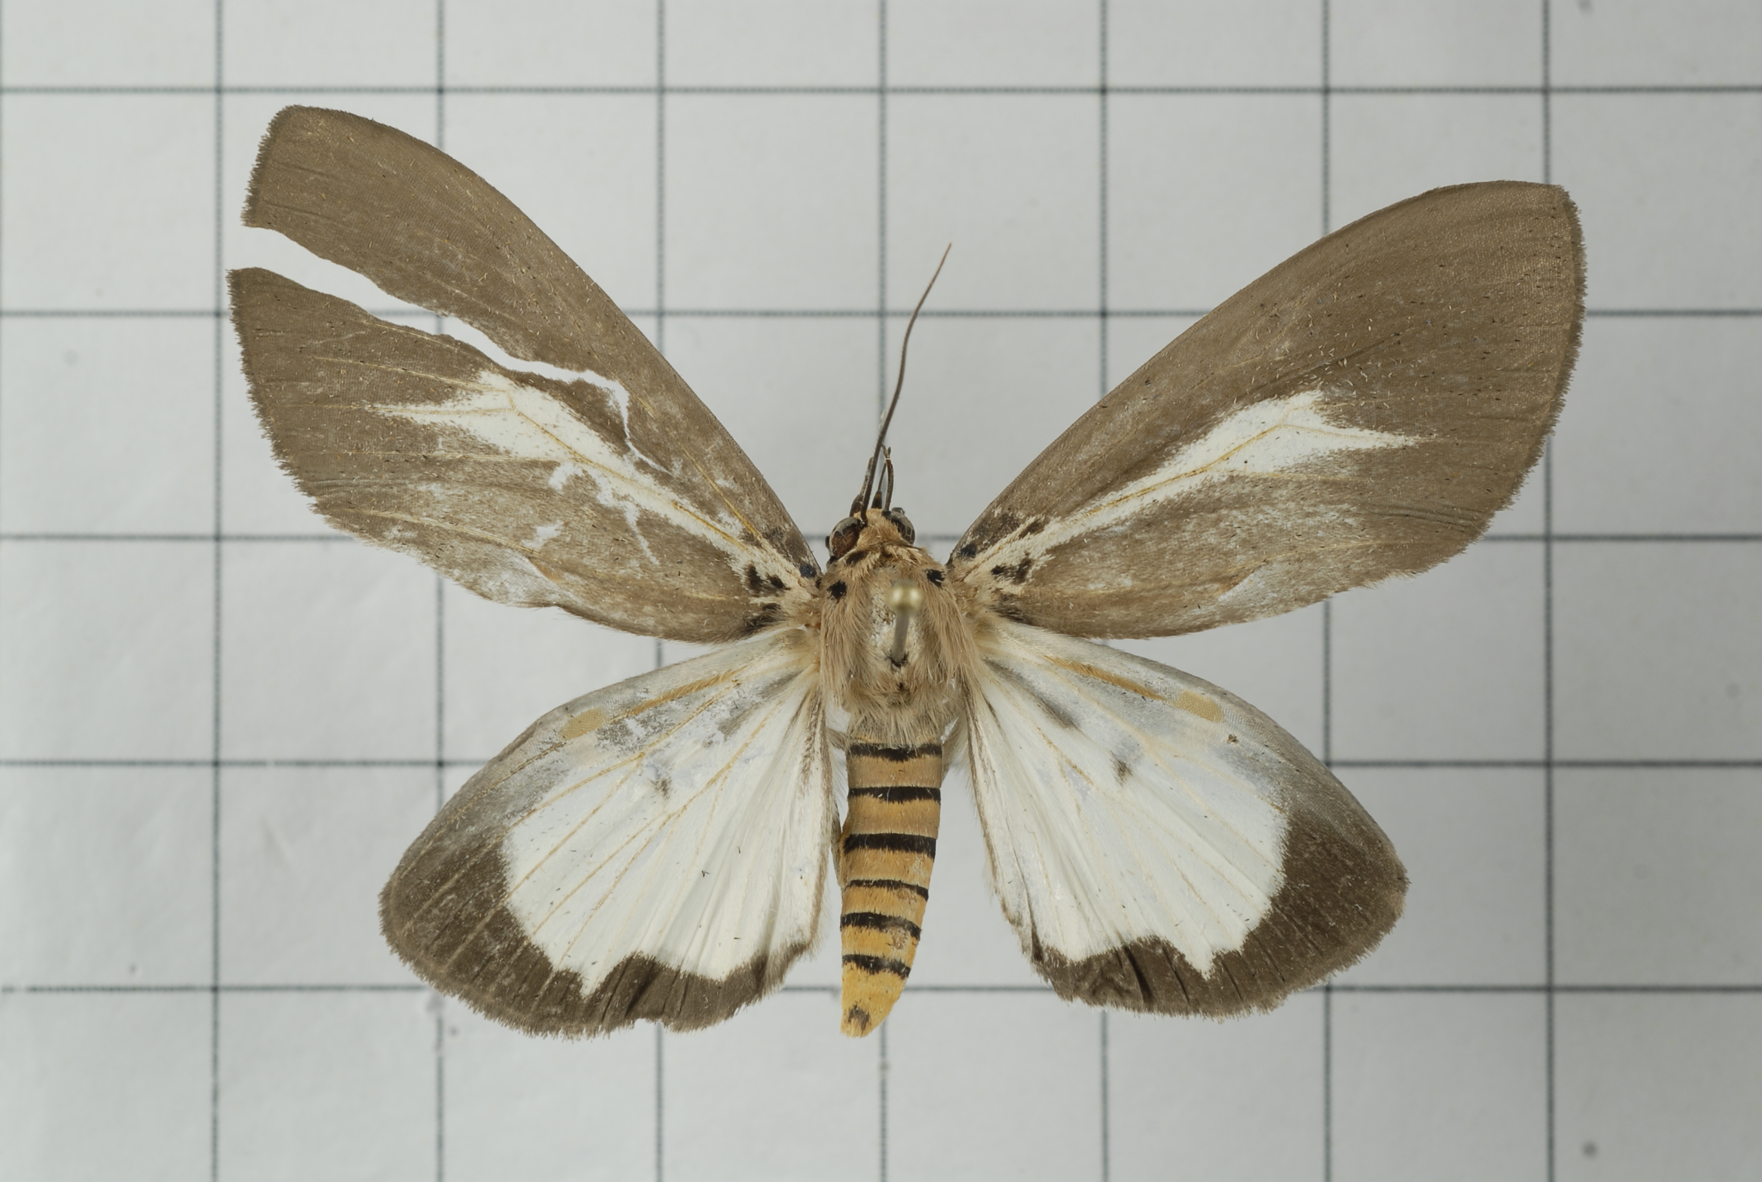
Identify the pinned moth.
Asota heliconia zebrina
